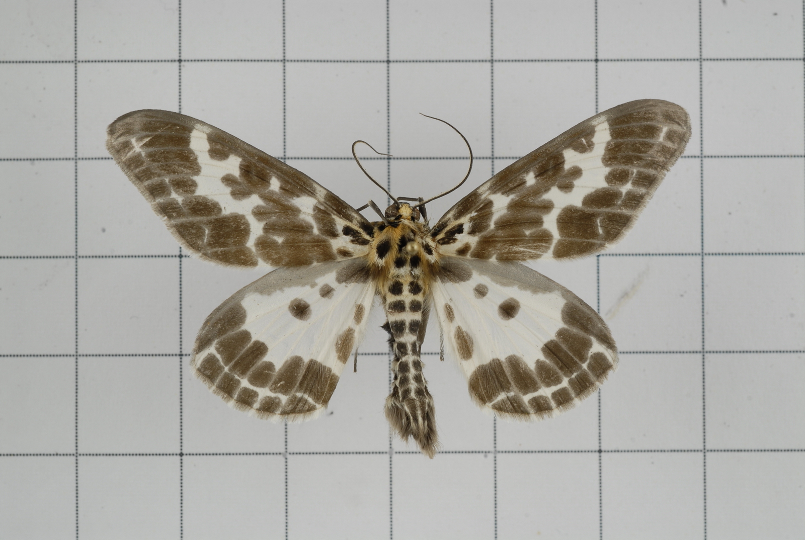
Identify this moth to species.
Pogonopygia nigralbata nigralbata
